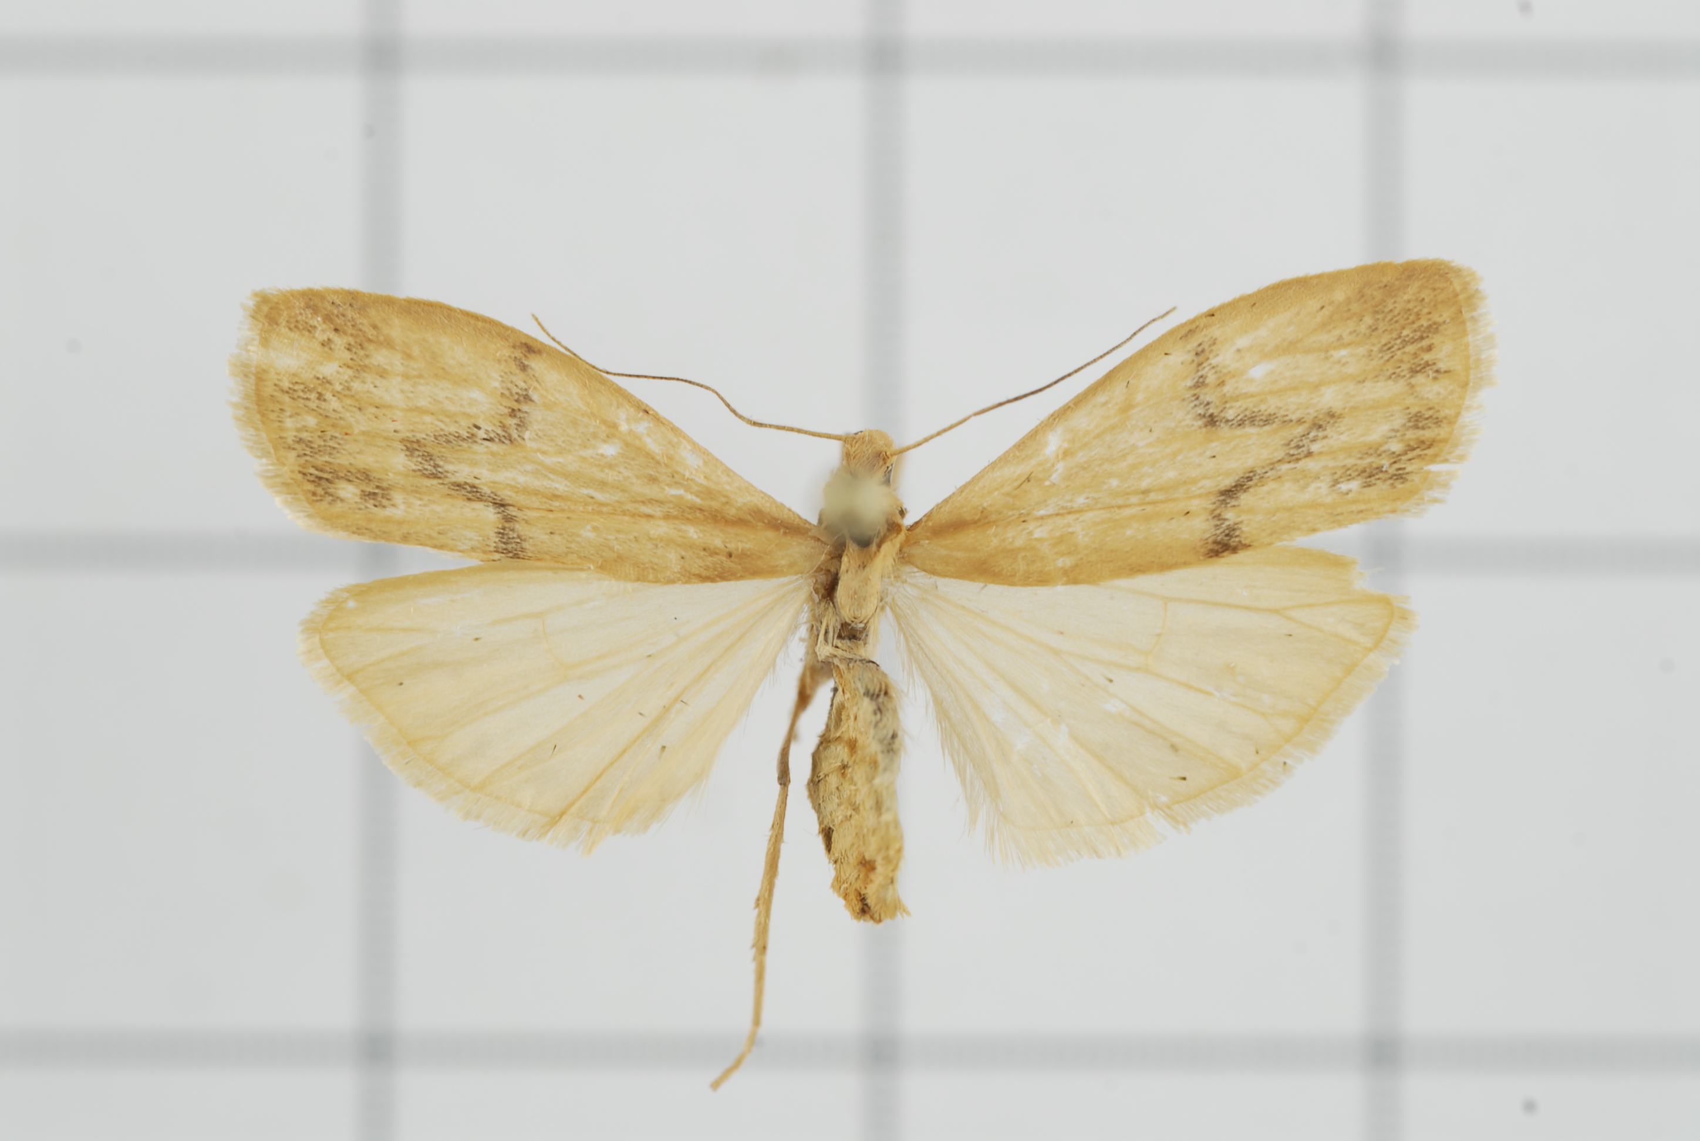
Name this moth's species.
Teuloma tainebula
